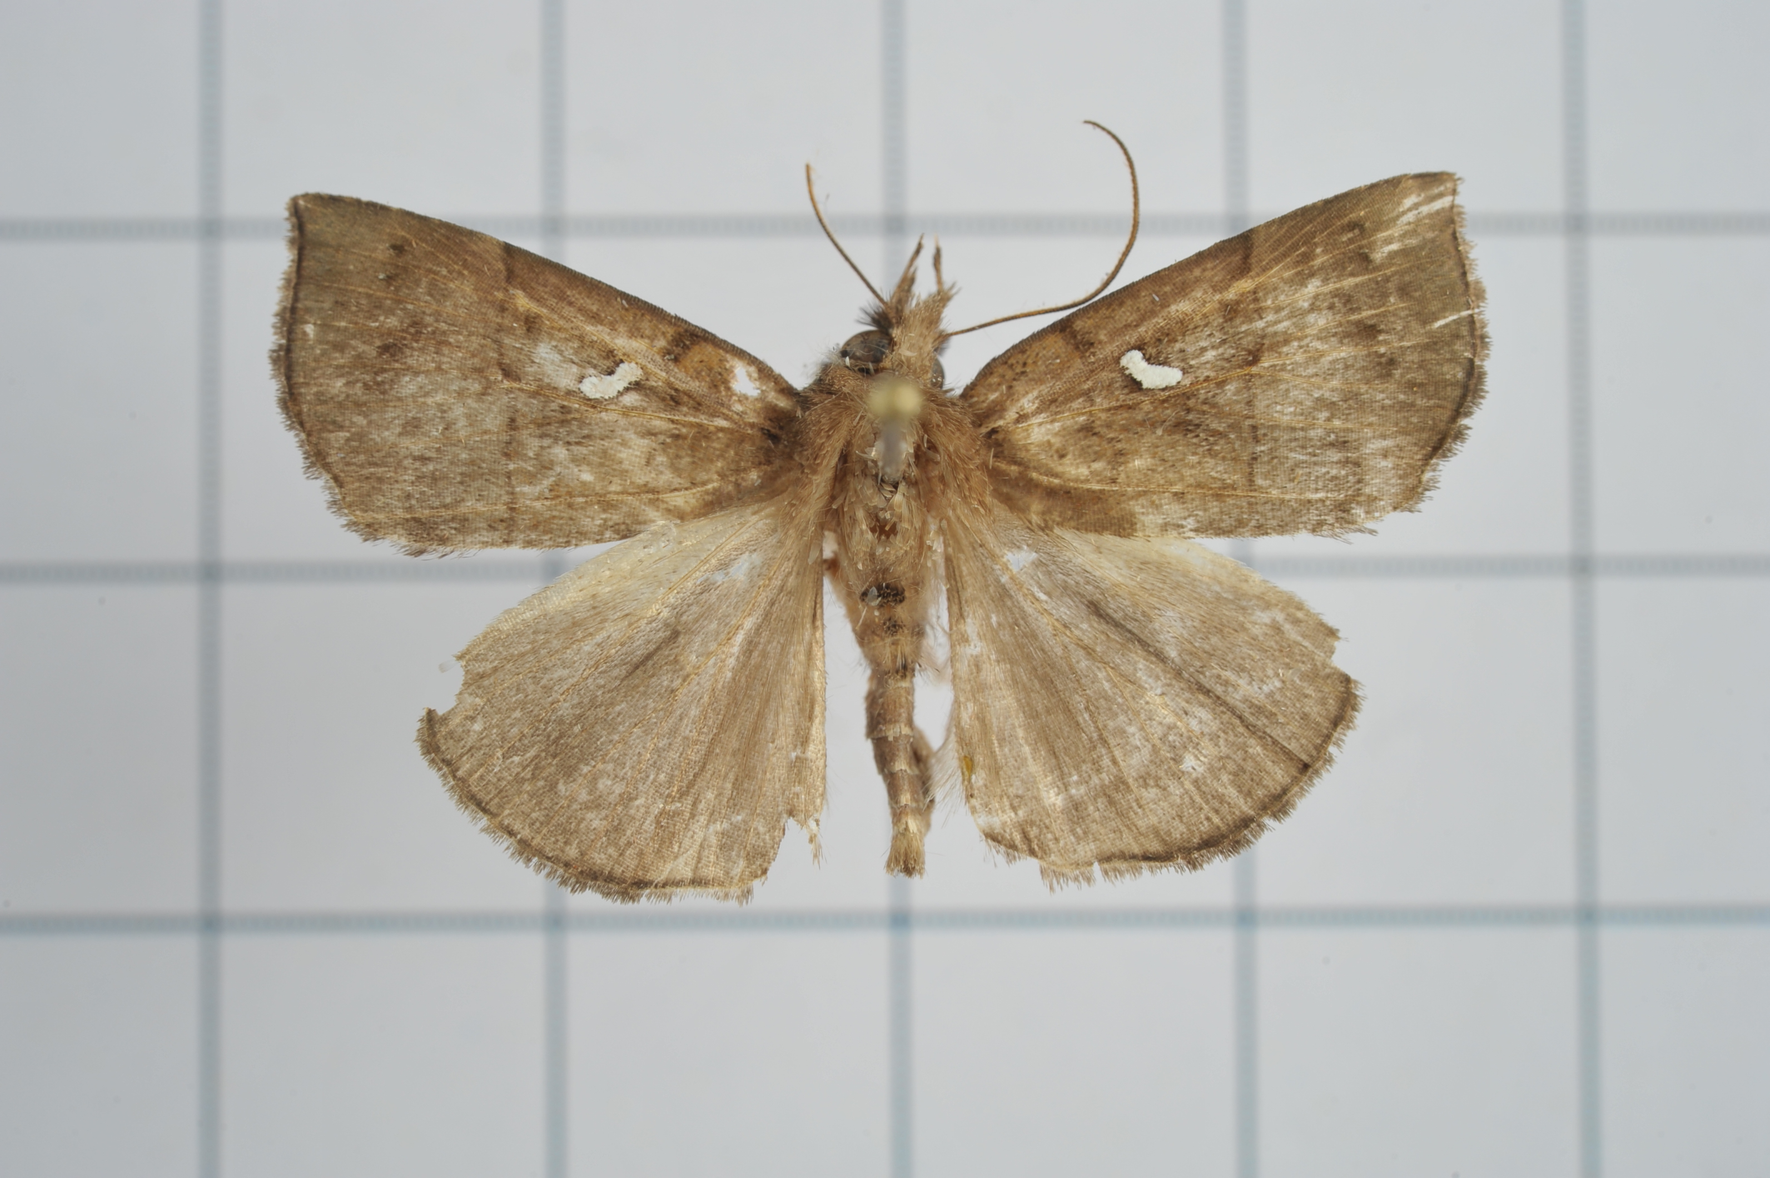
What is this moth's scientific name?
Hypena albopunctalis
